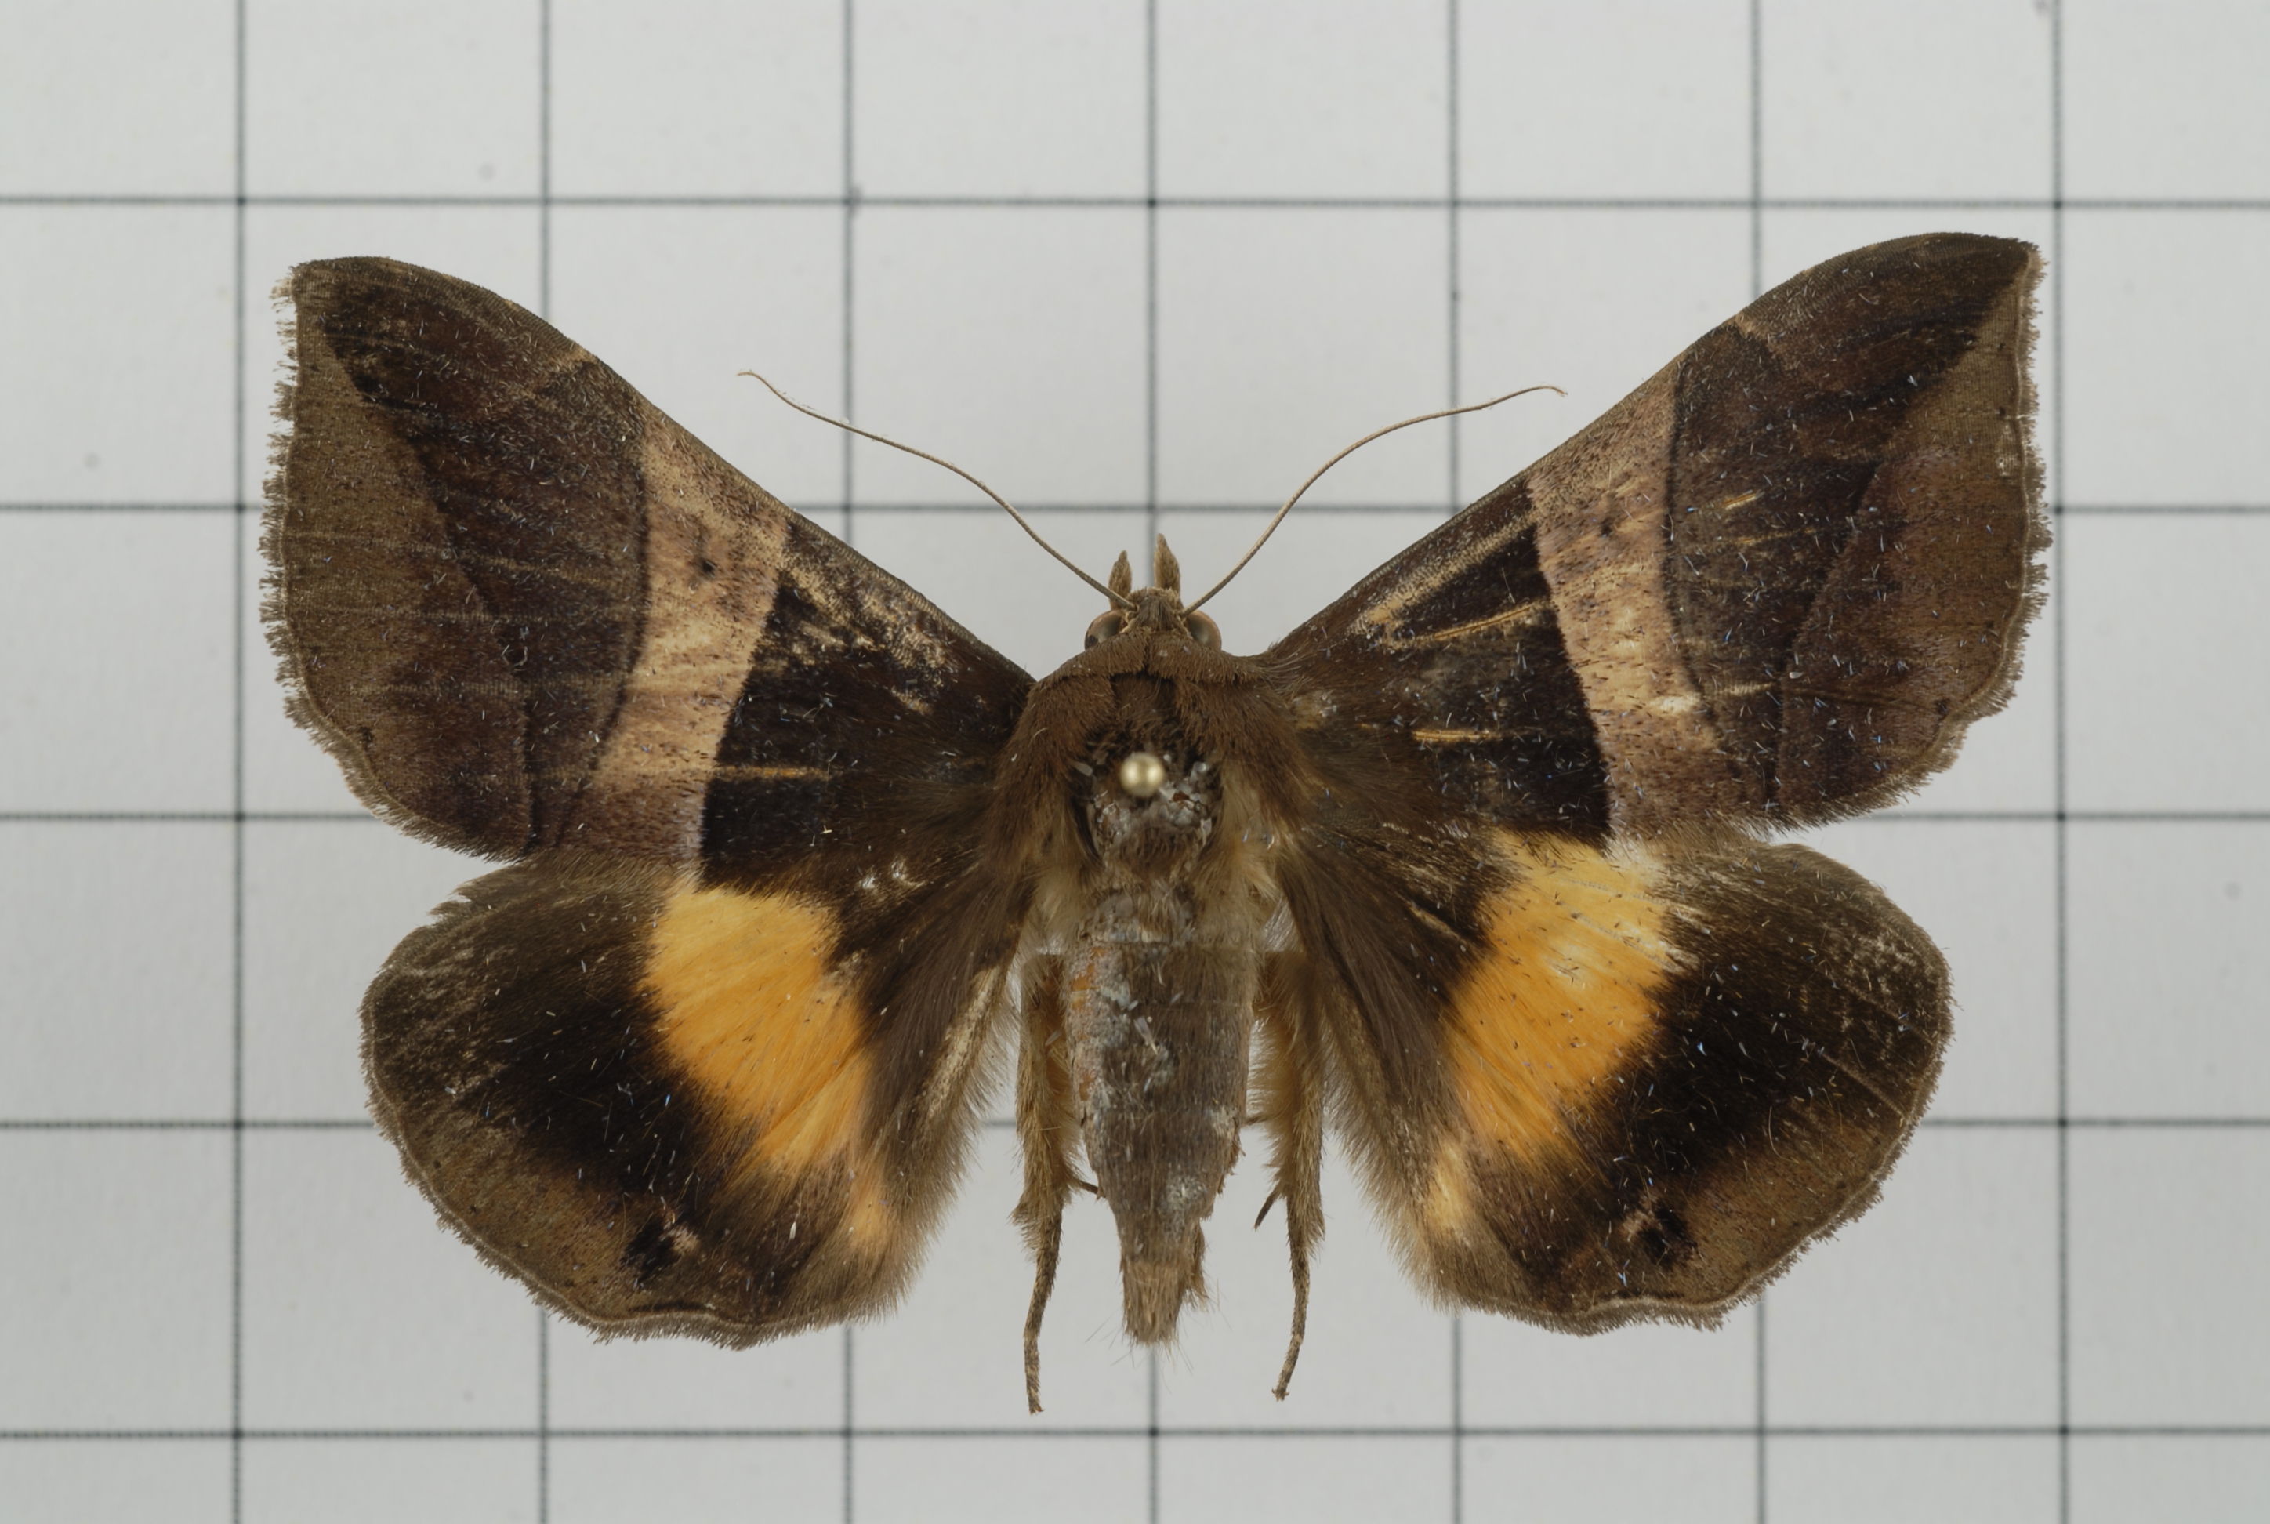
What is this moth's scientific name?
Bastilla fulvotaenia
